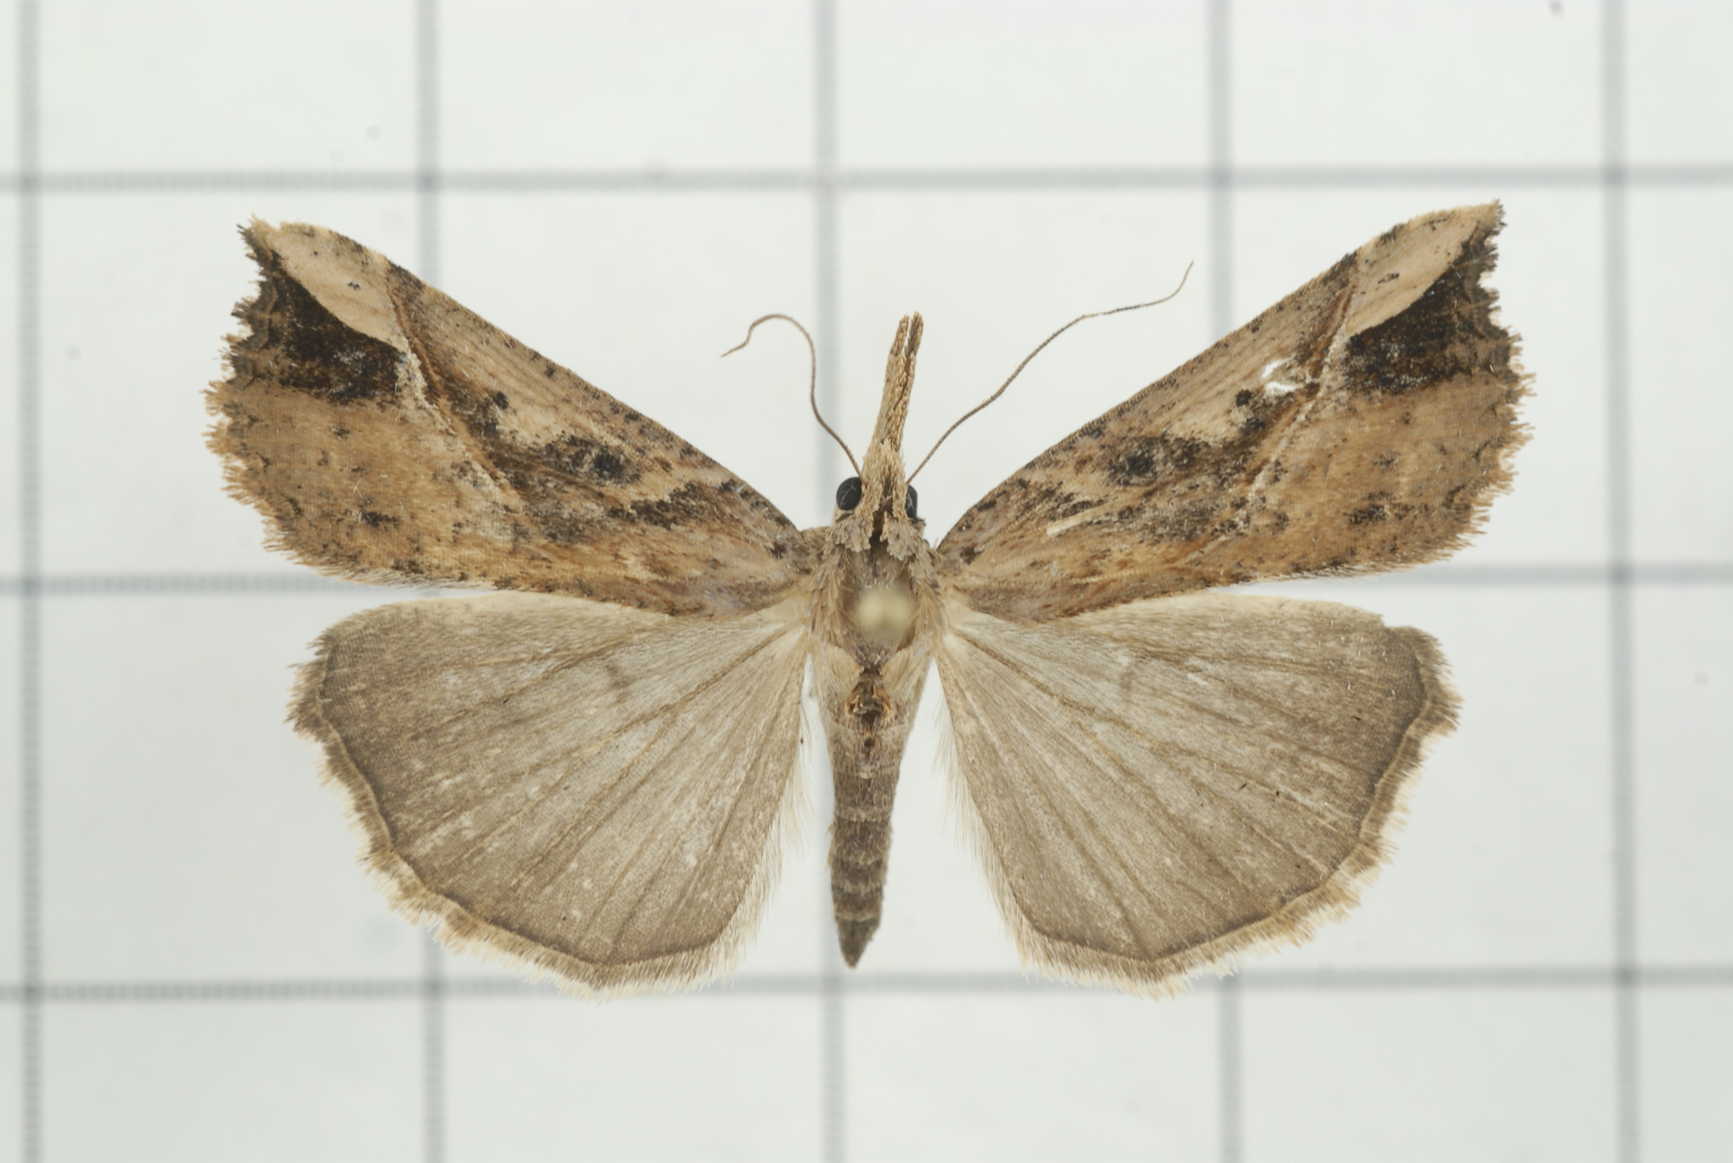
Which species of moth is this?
Hypena lignealis
